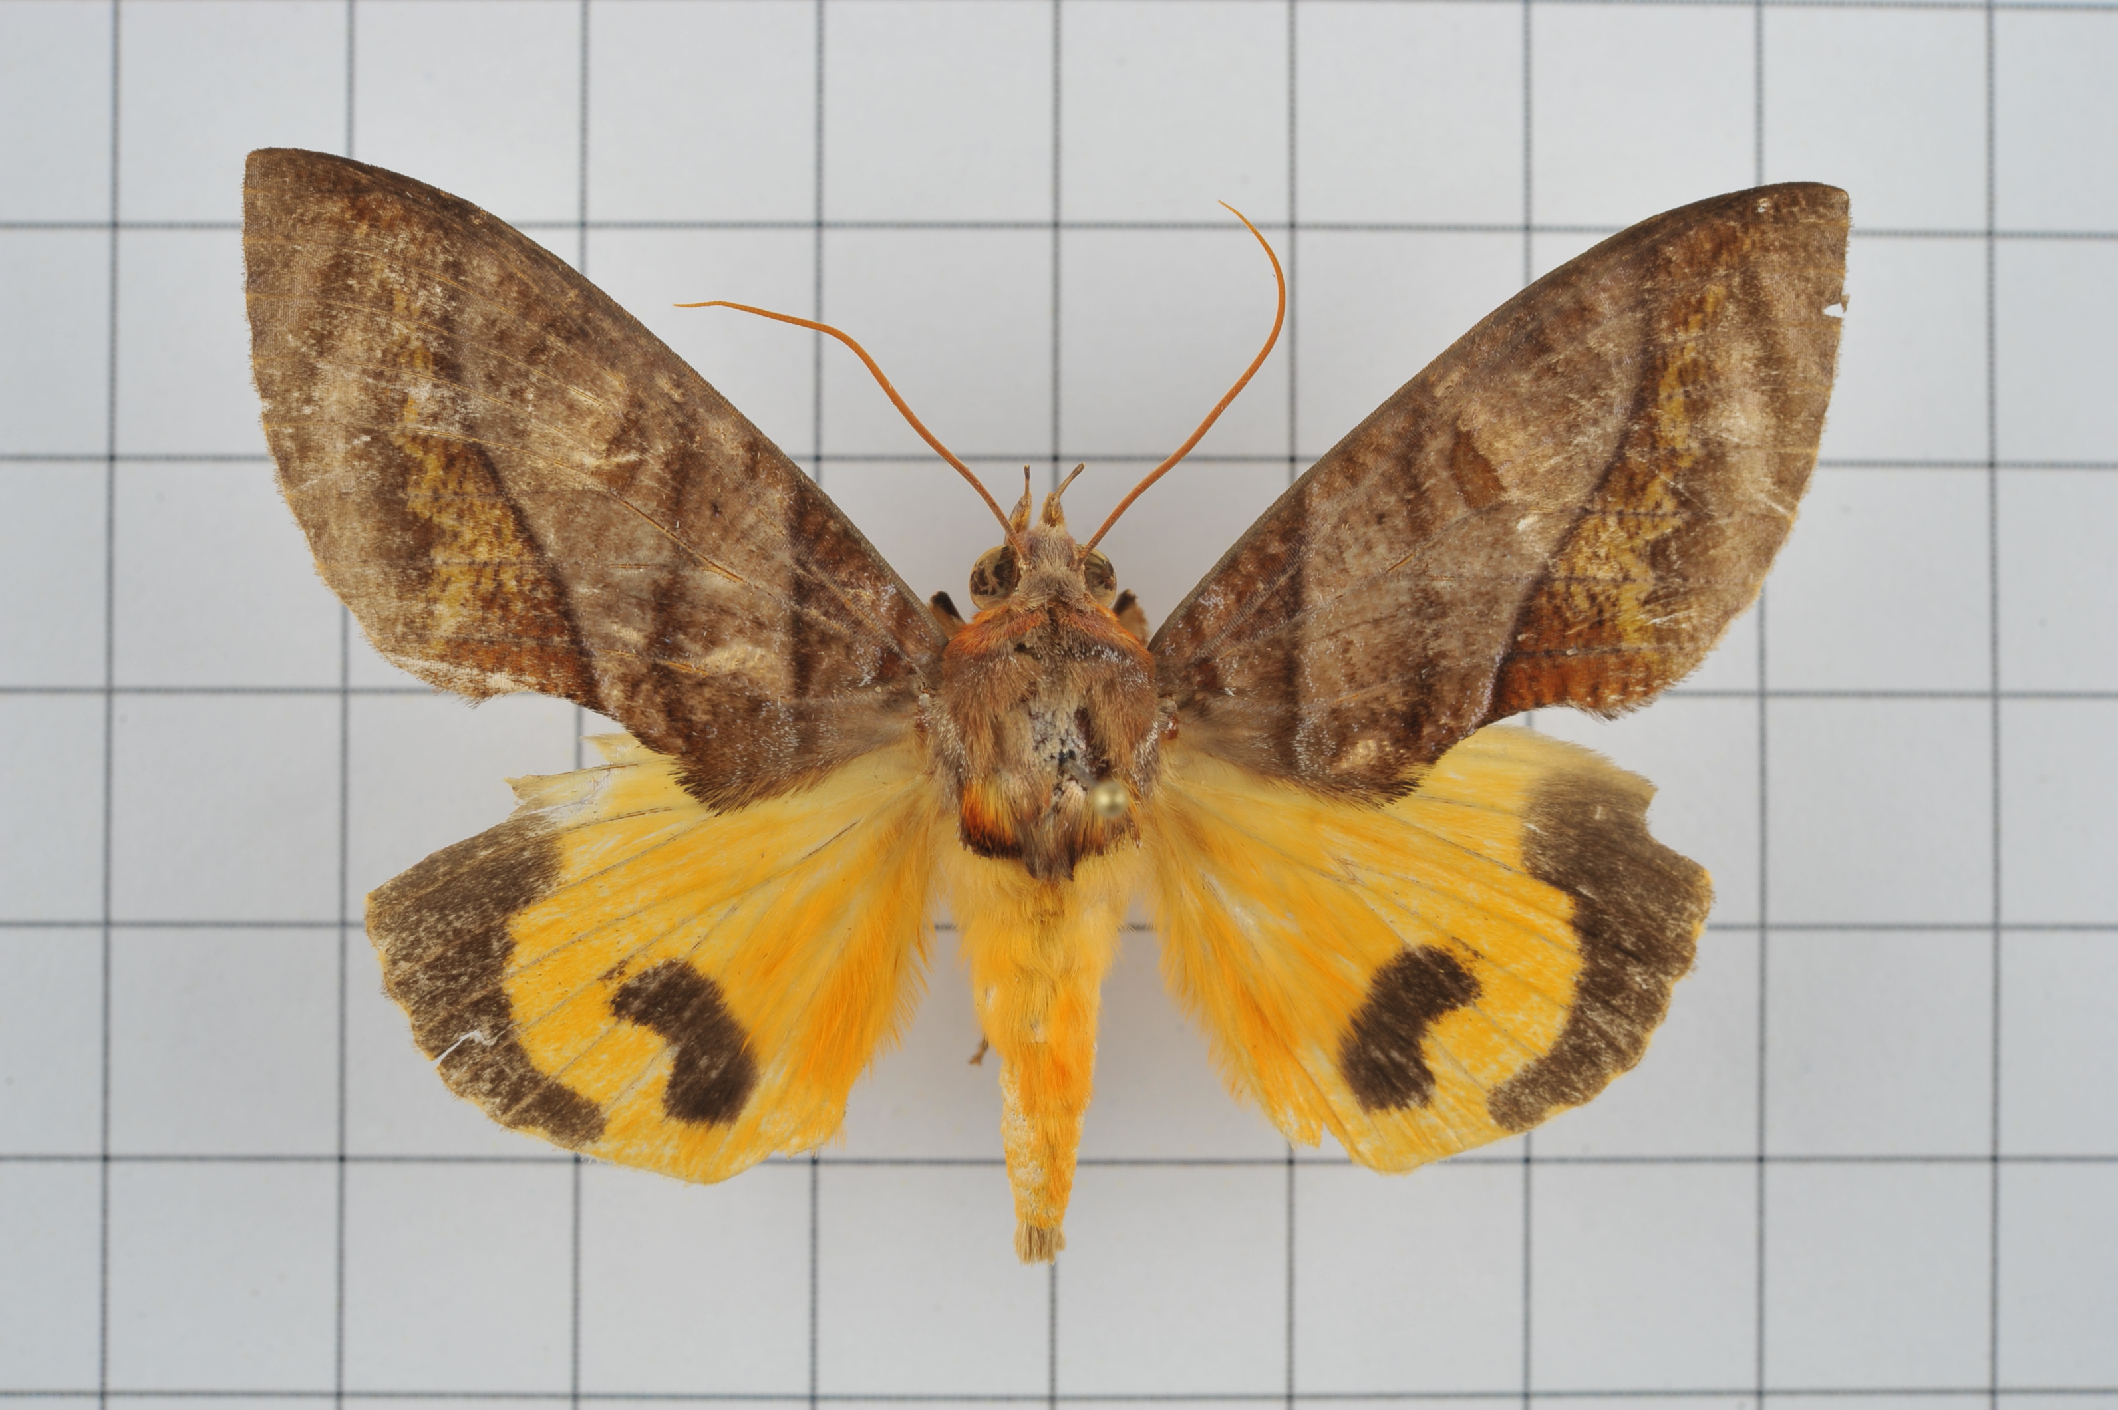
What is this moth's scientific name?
Eudocima homaena
